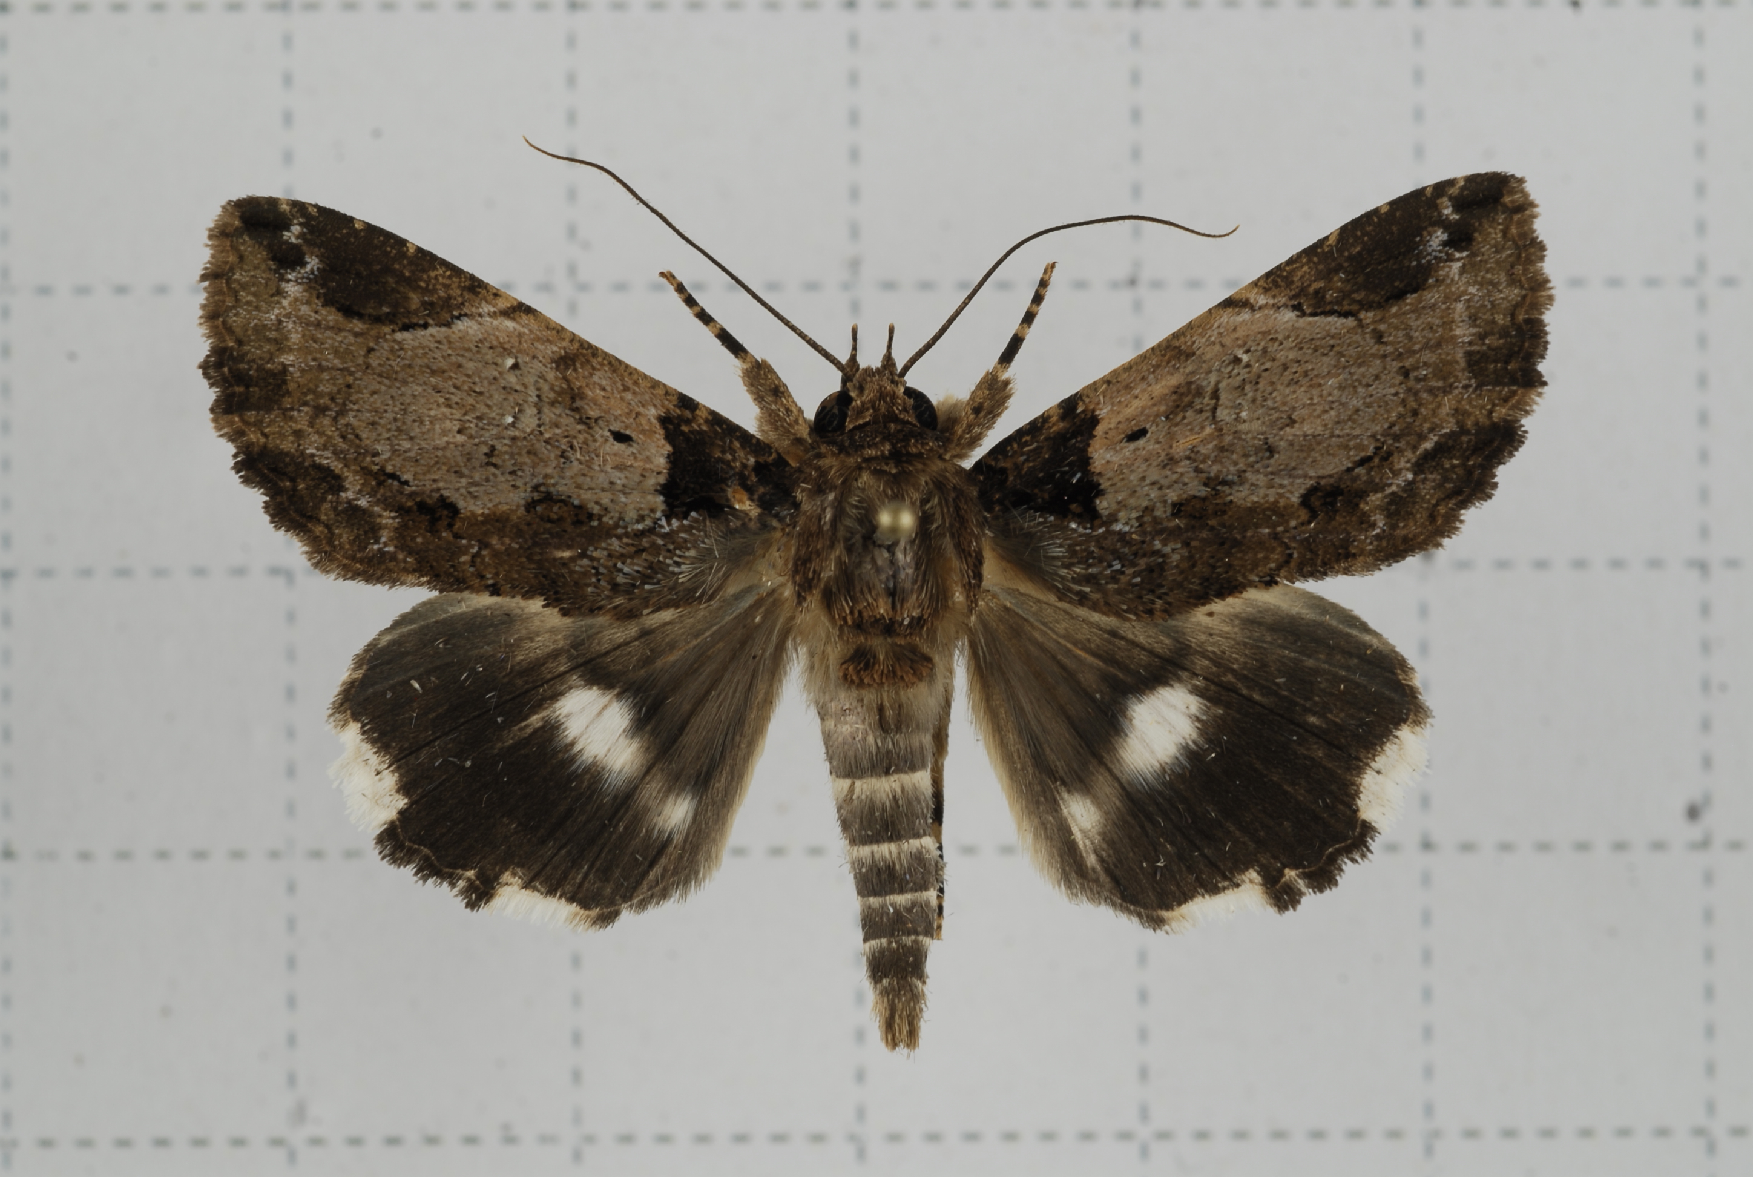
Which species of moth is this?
Ercheia cyllaria
